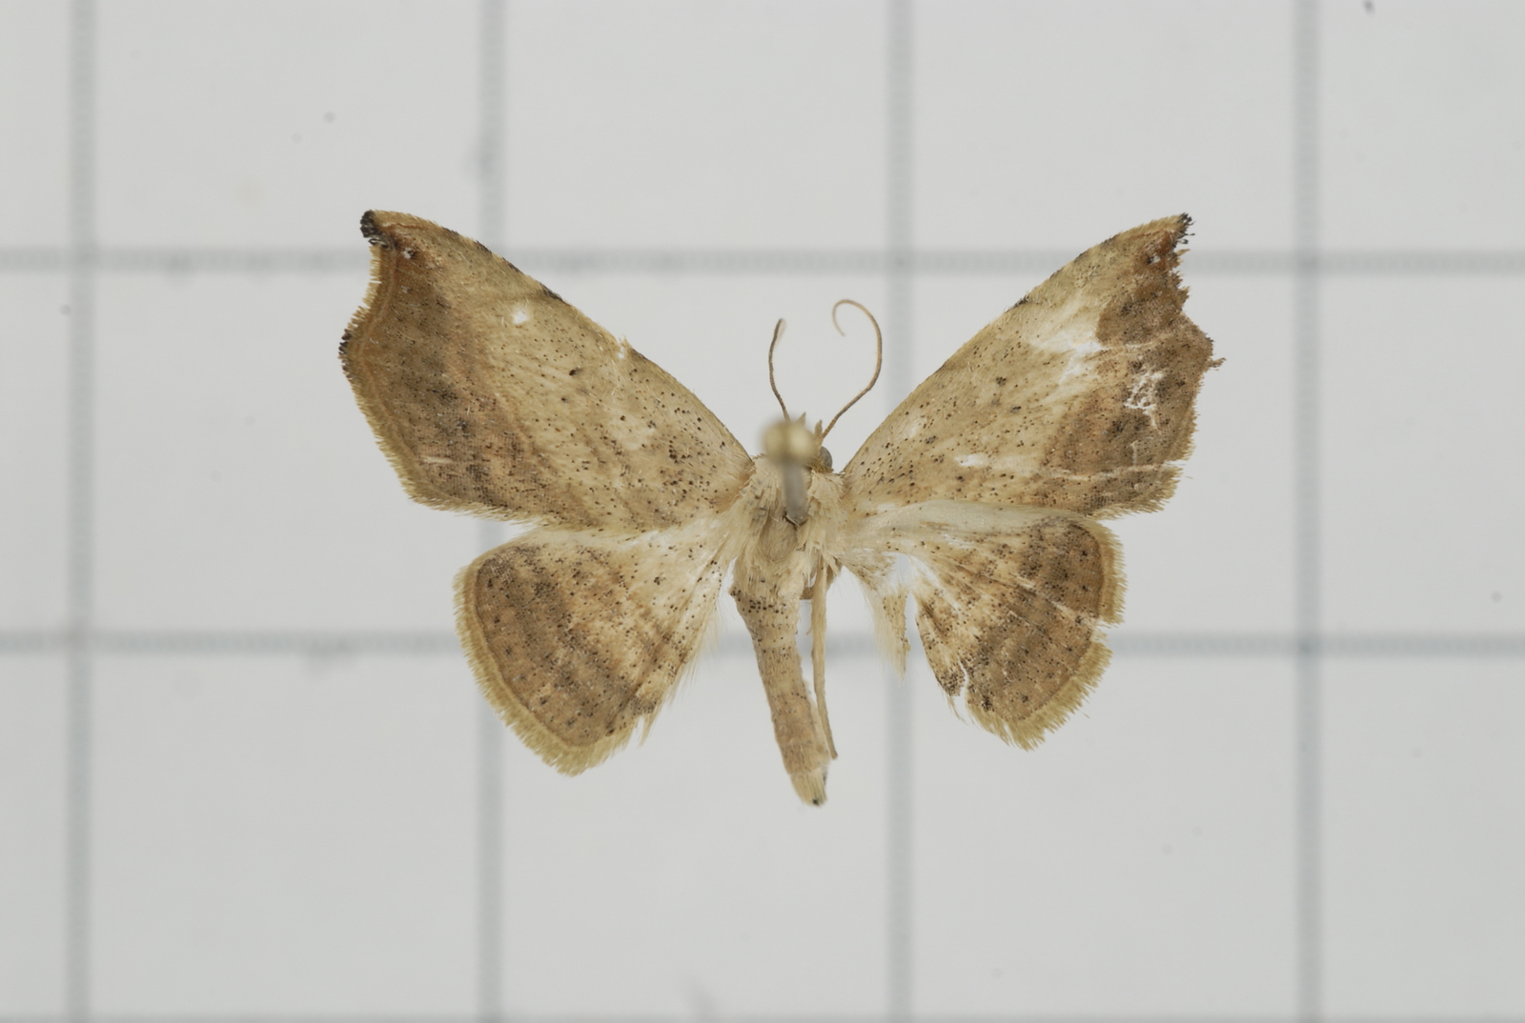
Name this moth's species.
Corgatha atrifalcis
